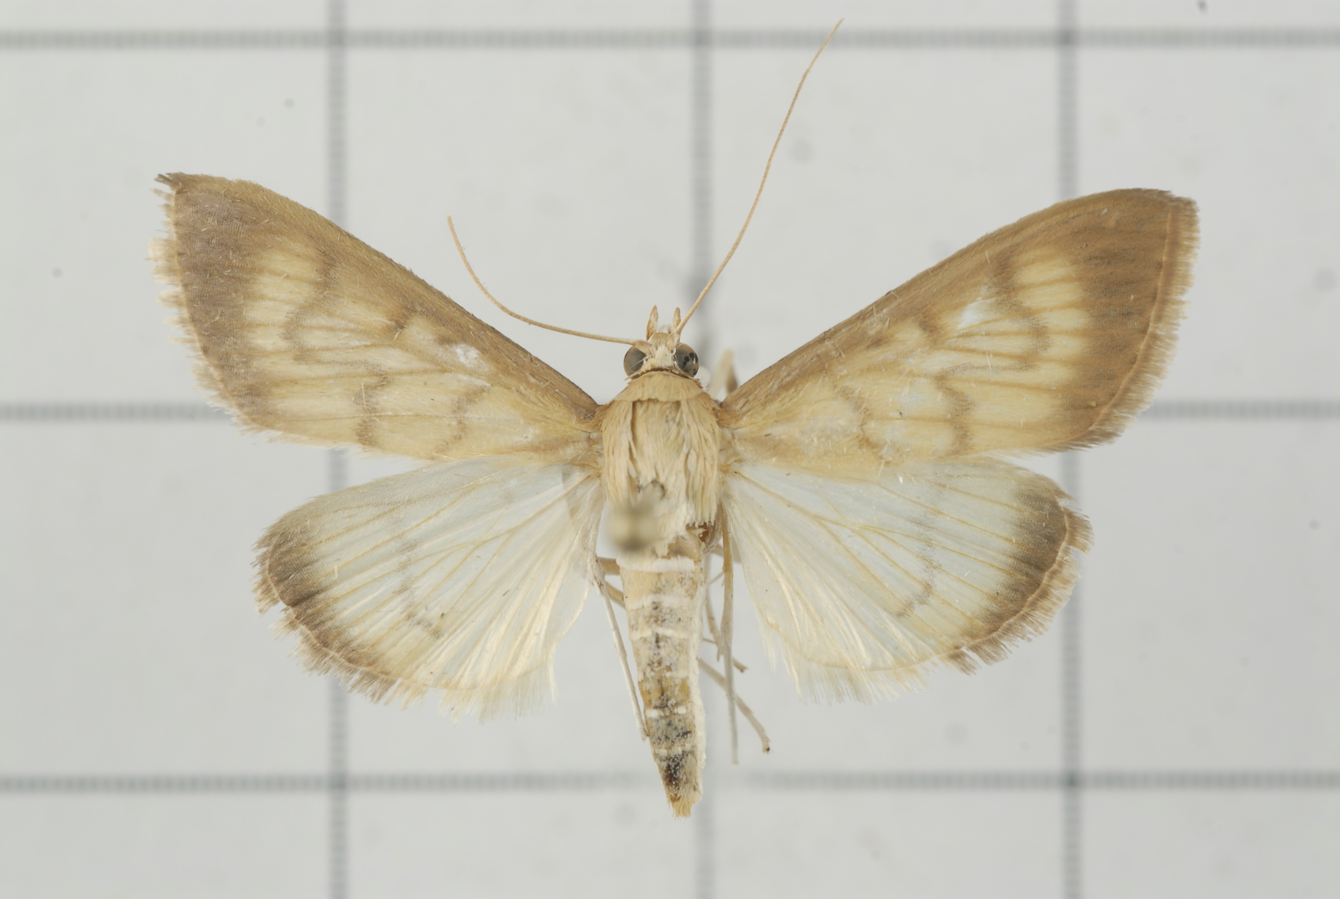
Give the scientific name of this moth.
Crypsiptya coclesalis
